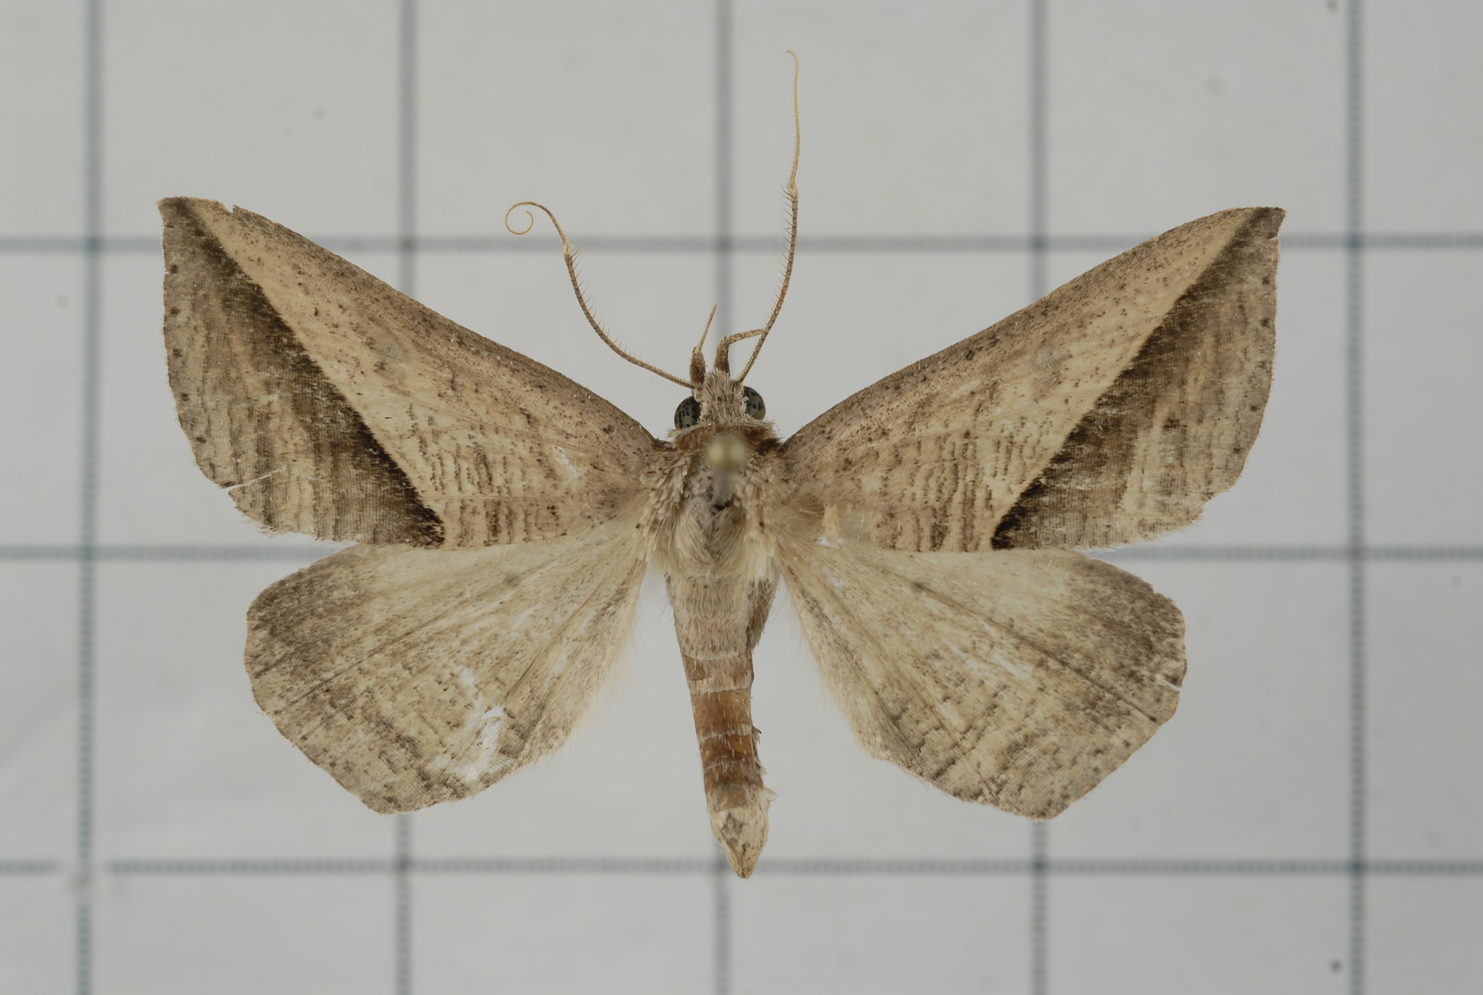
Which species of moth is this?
Dierna strigata
